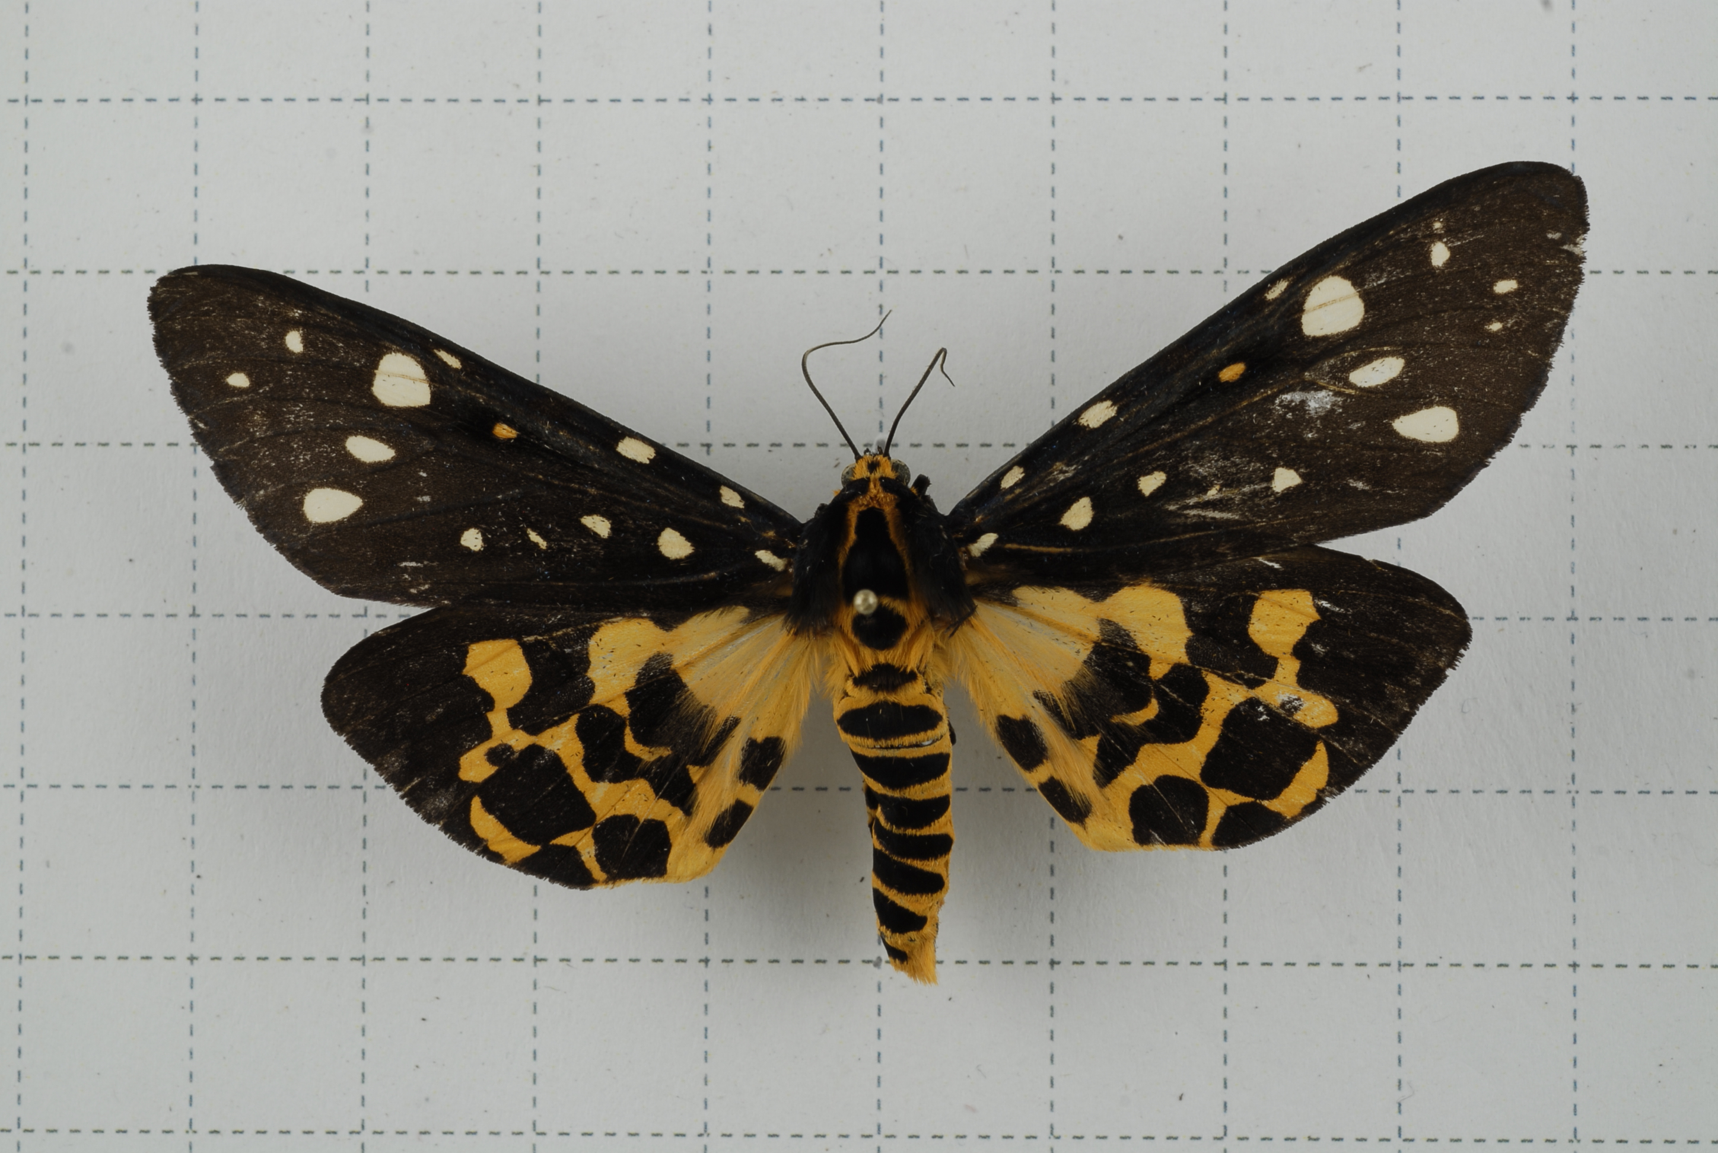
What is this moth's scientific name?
Aglaomorpha histrio formosana
